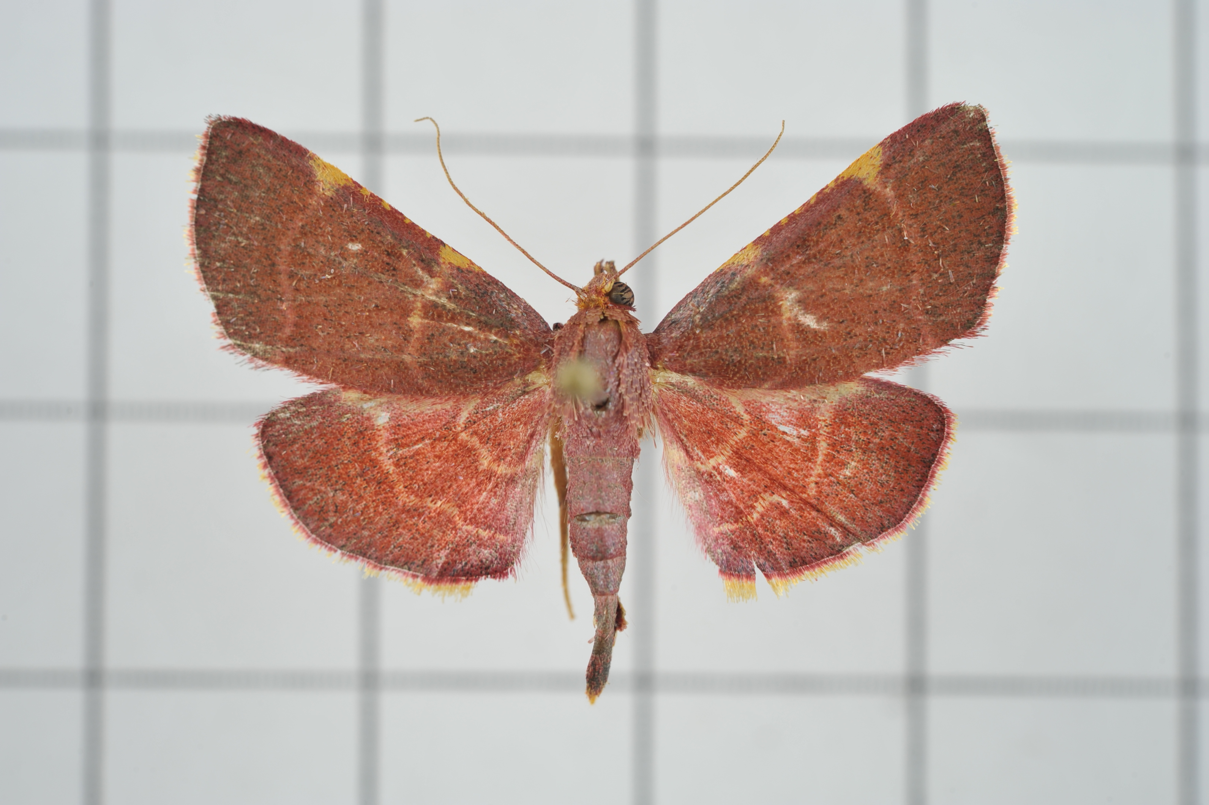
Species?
Herculia pelasgalis
